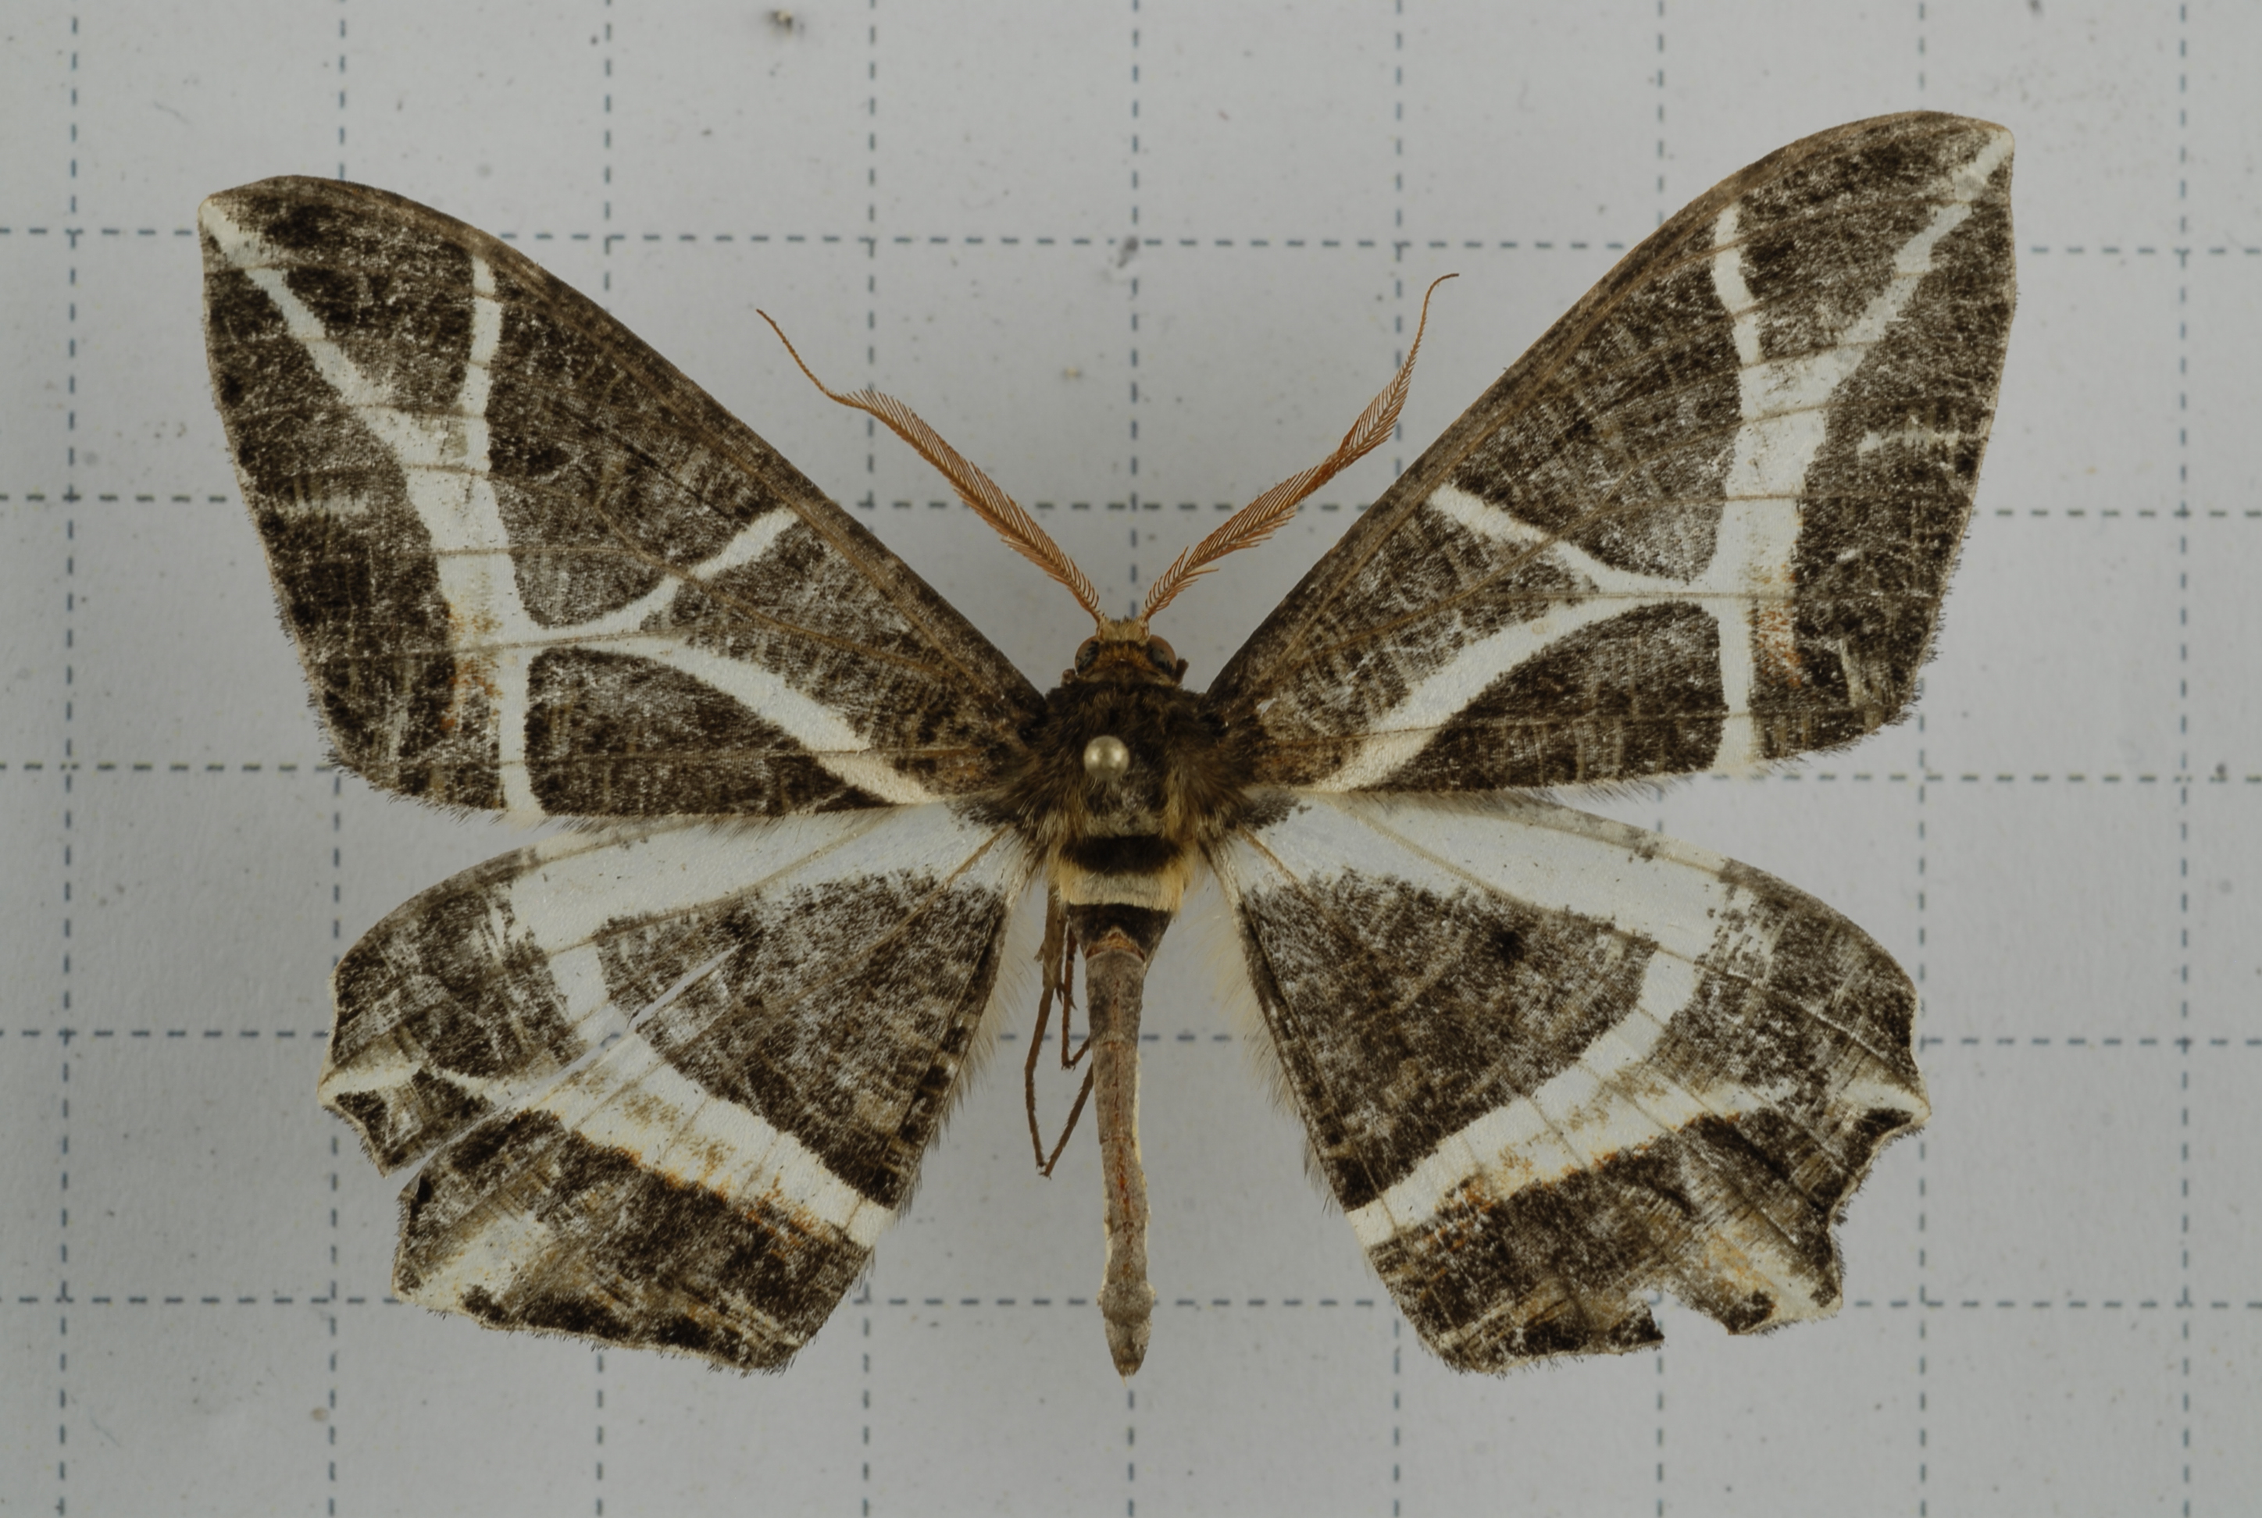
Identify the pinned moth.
Mesastrape fulguraria fulguraria
